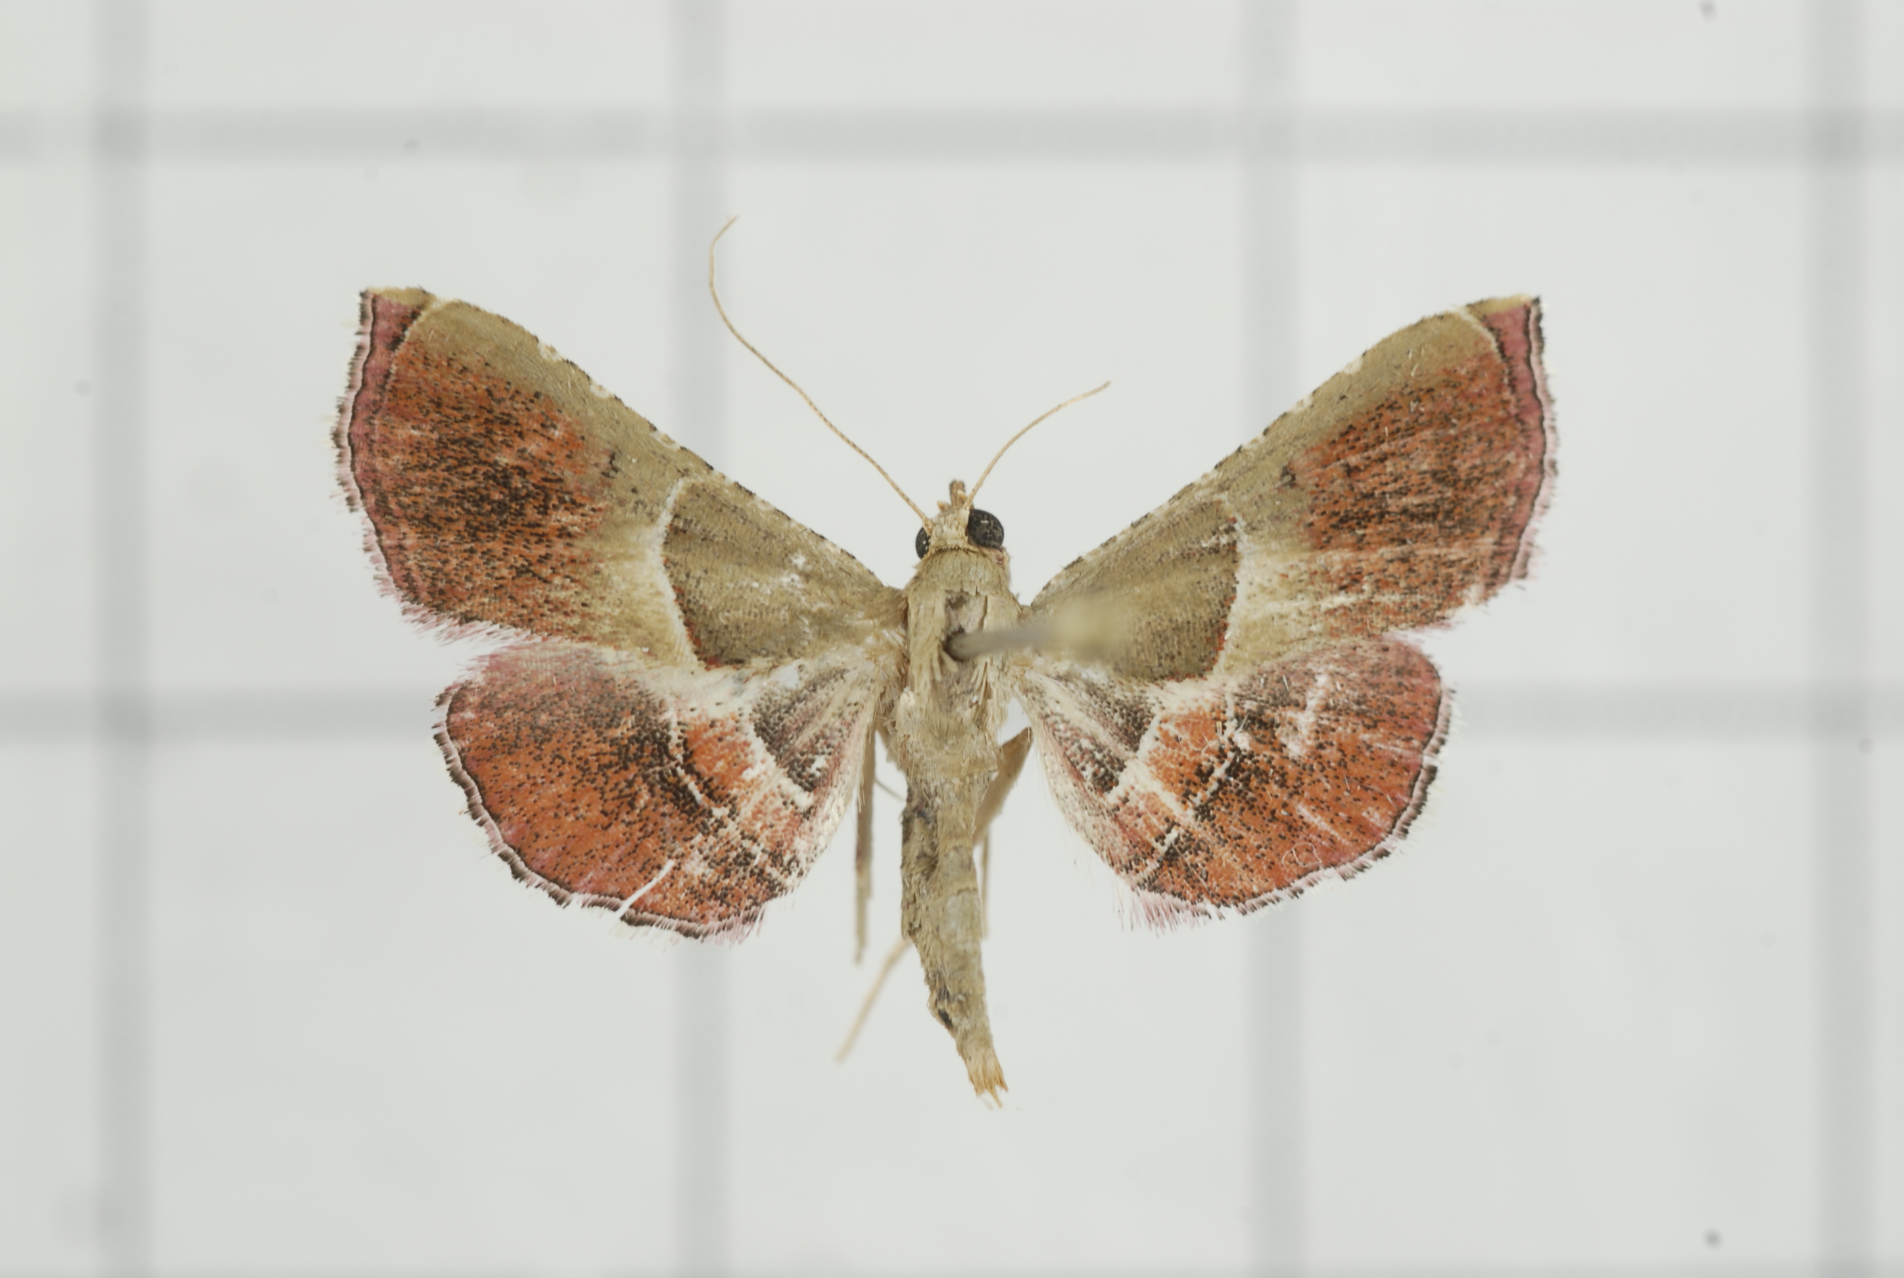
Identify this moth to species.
Endotricha consocia
